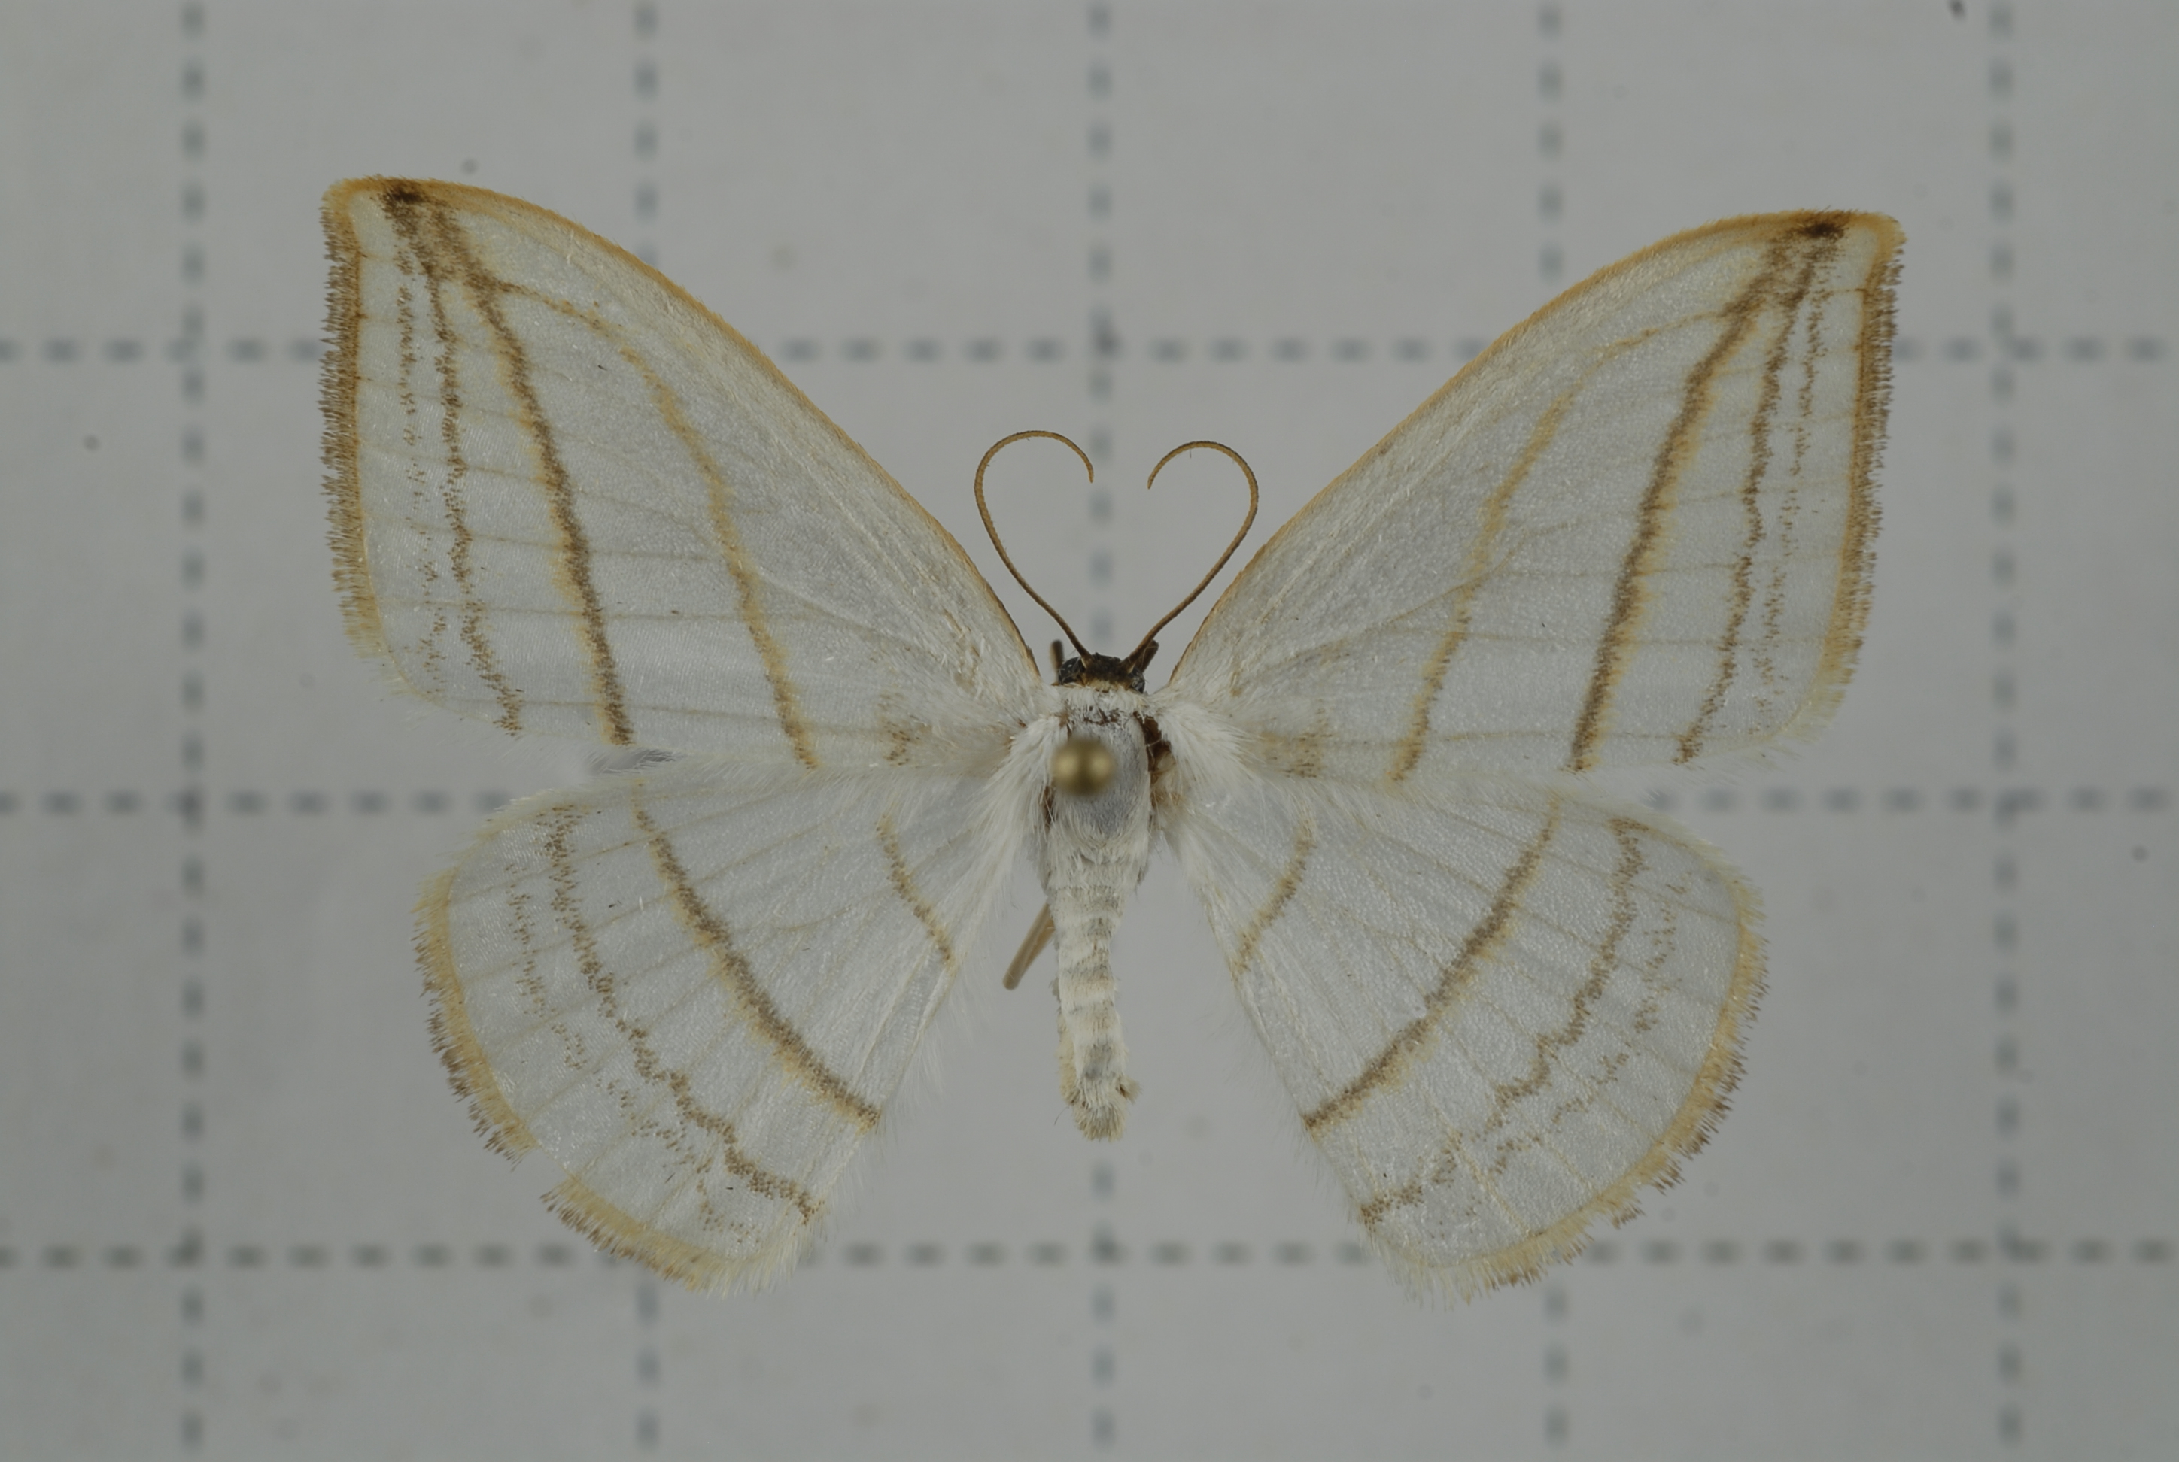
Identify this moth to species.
Ditrigona conflexaria micronioides
